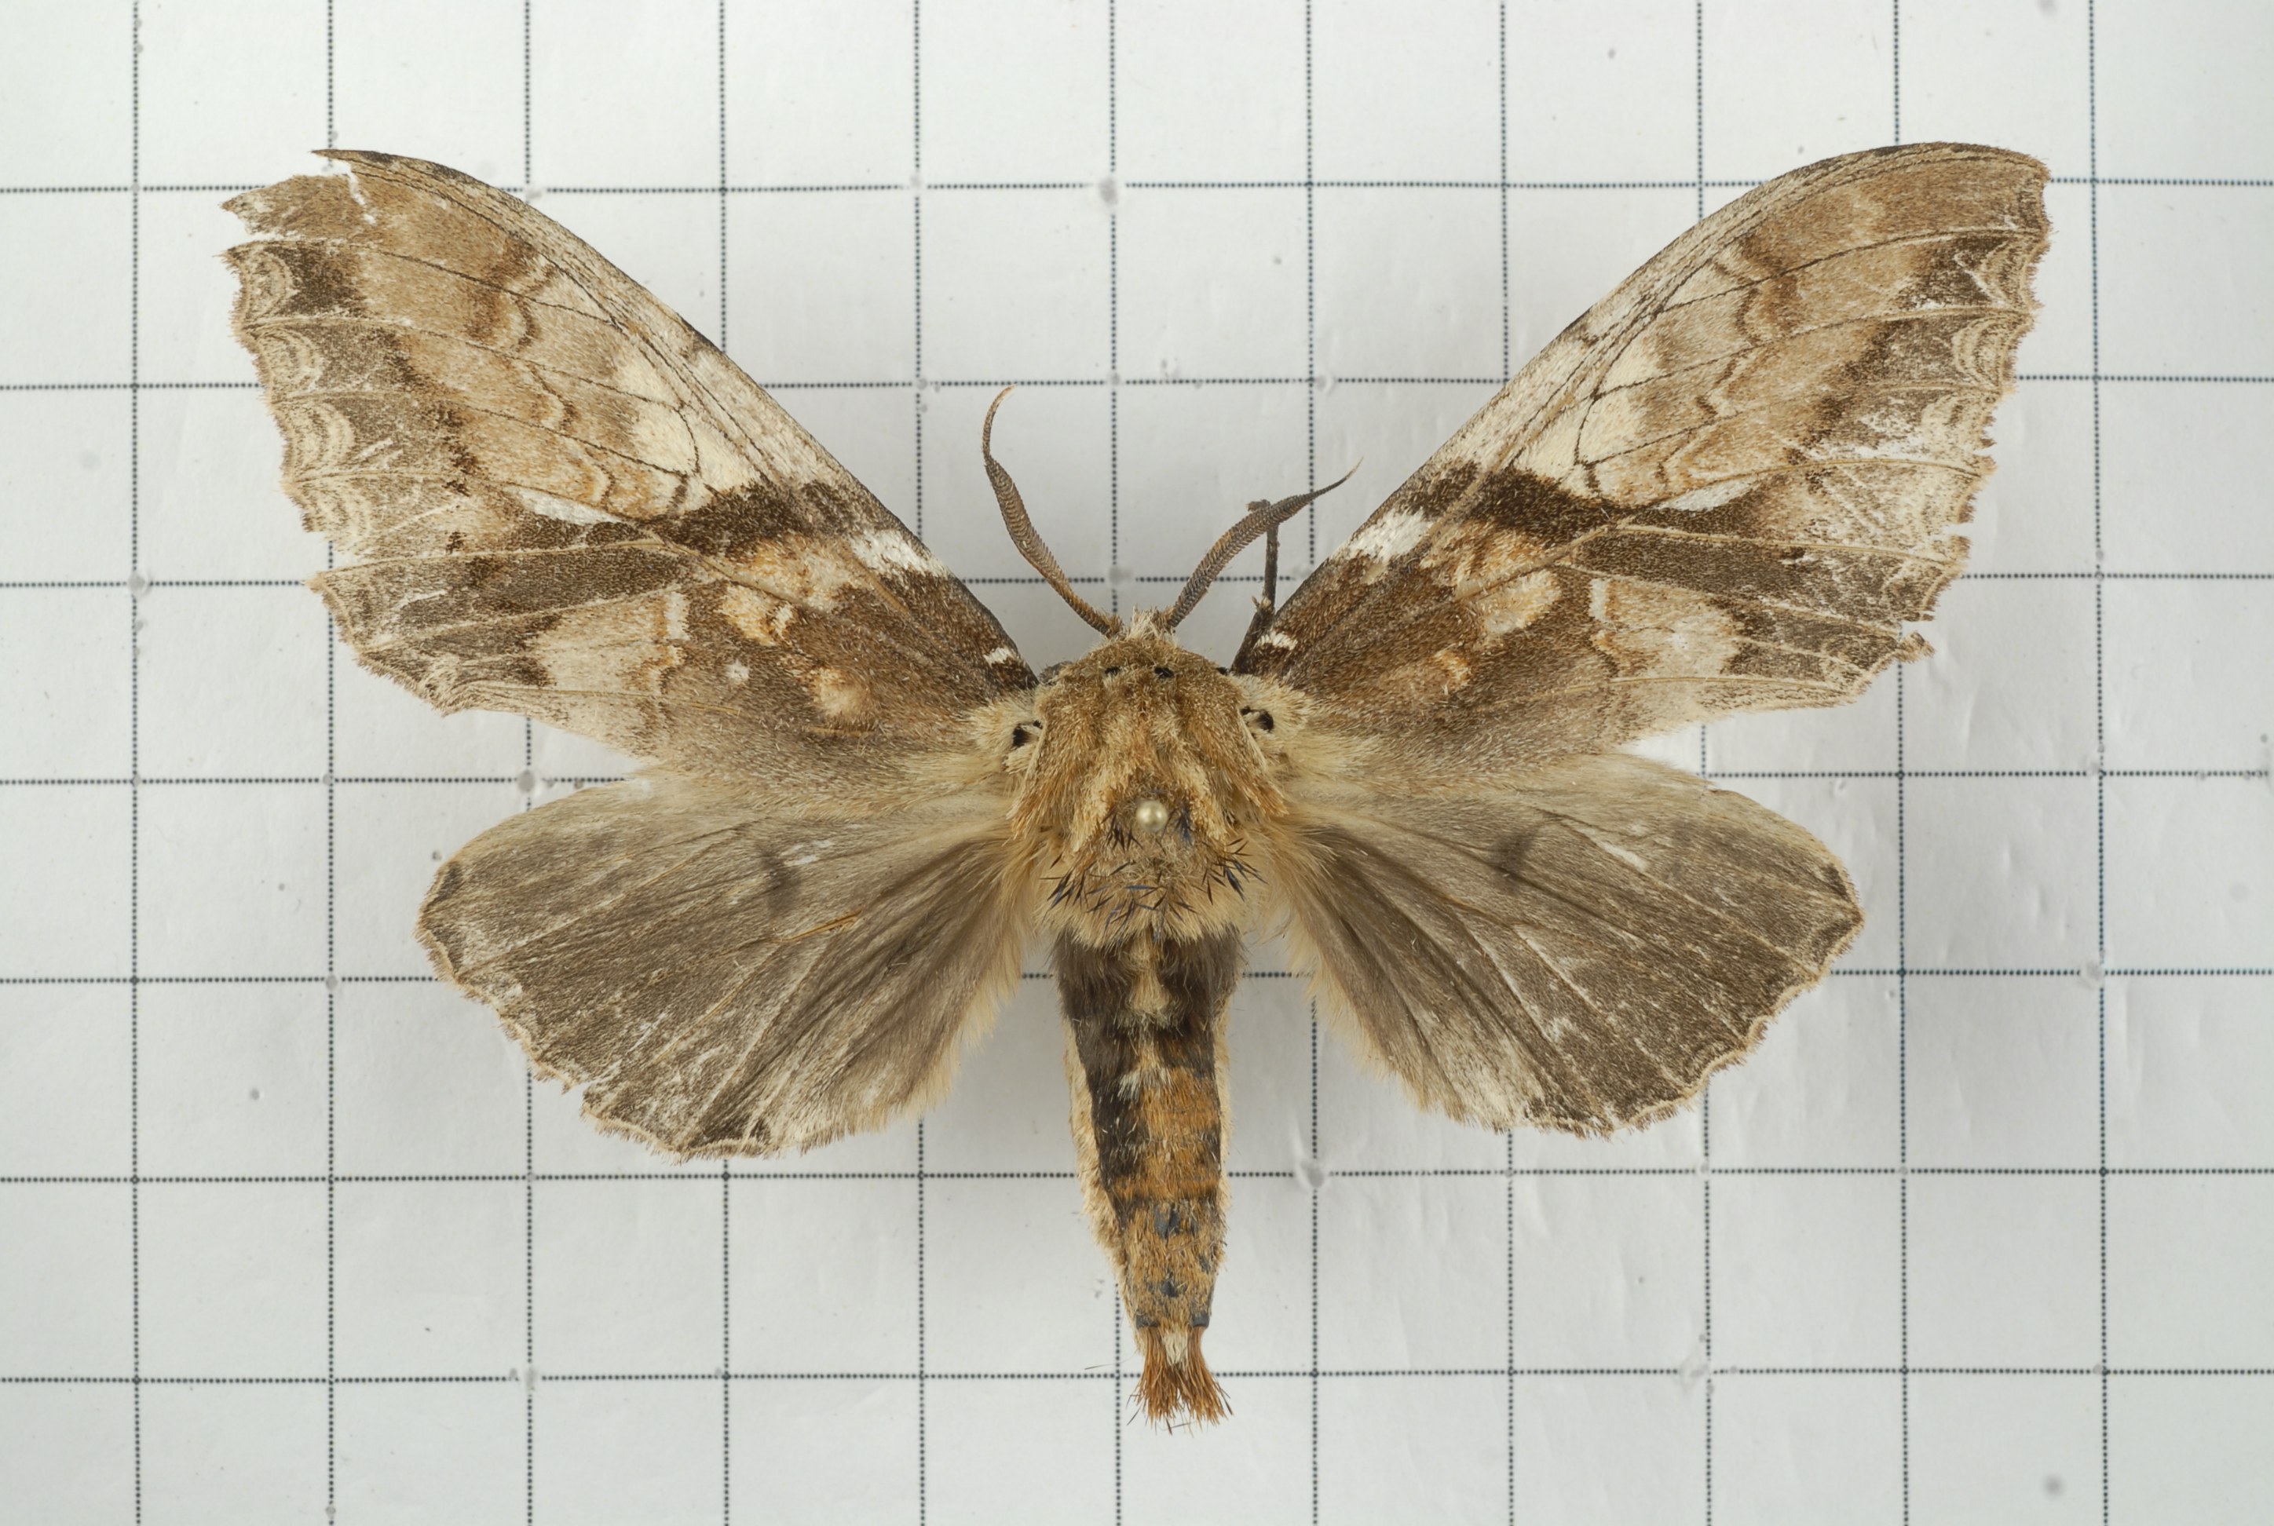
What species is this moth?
Dudusa nobilis
